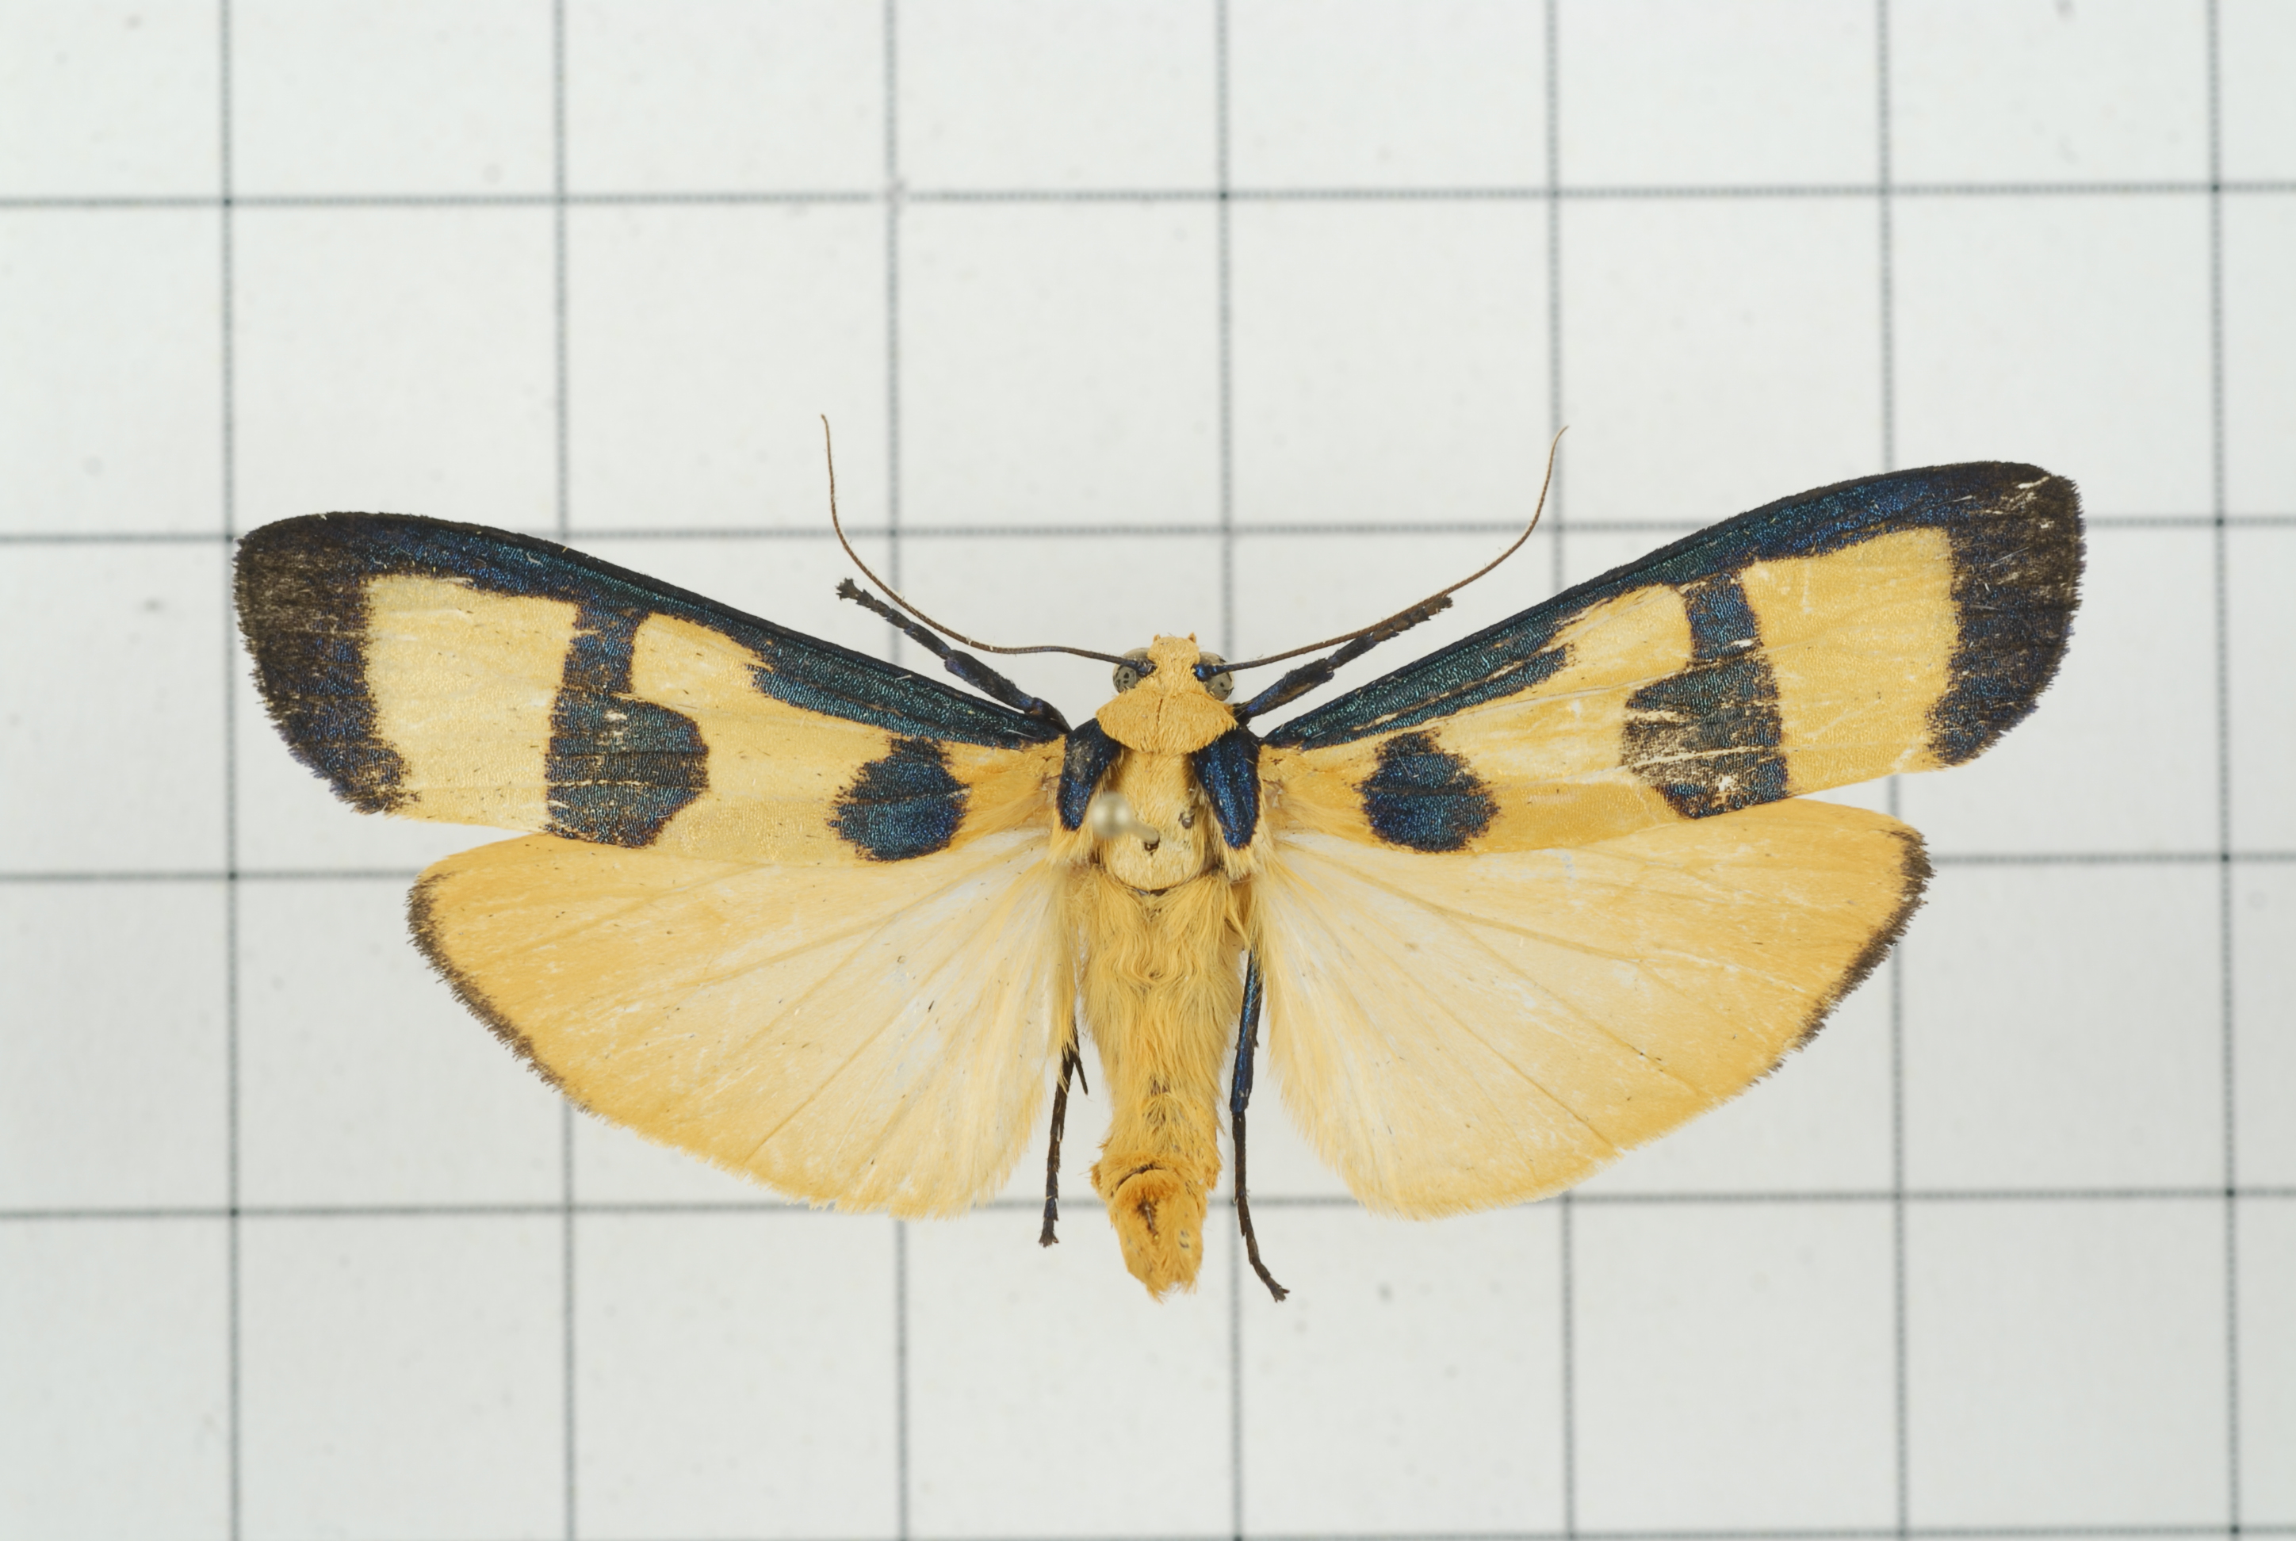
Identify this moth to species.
Chrysaeglia magnifica
